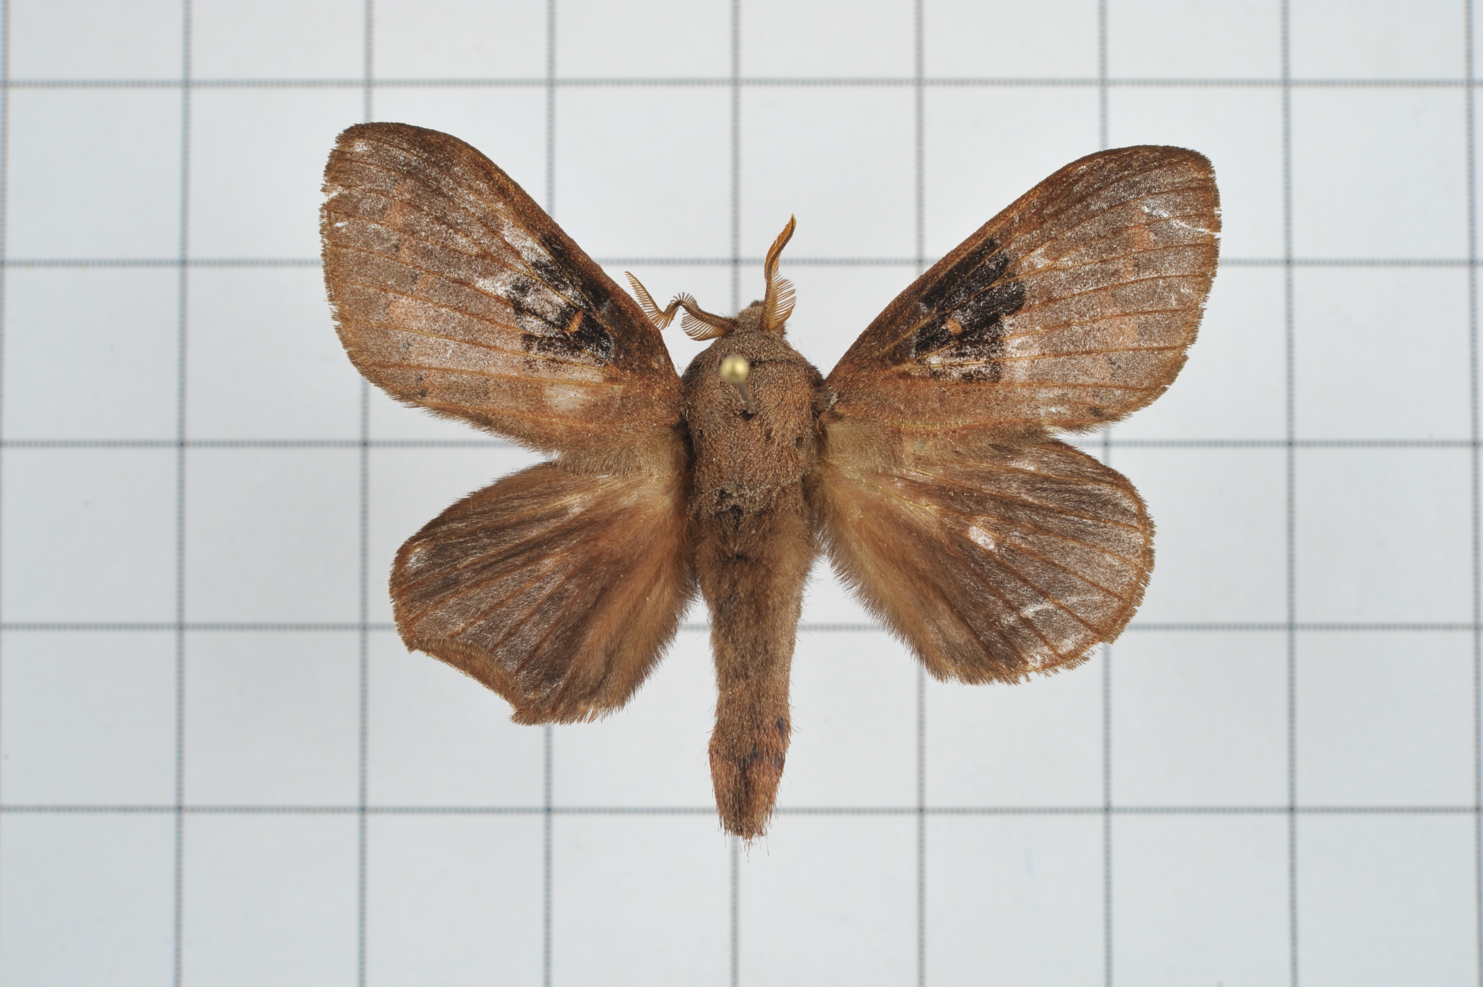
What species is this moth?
Metanastria hyrtaca
